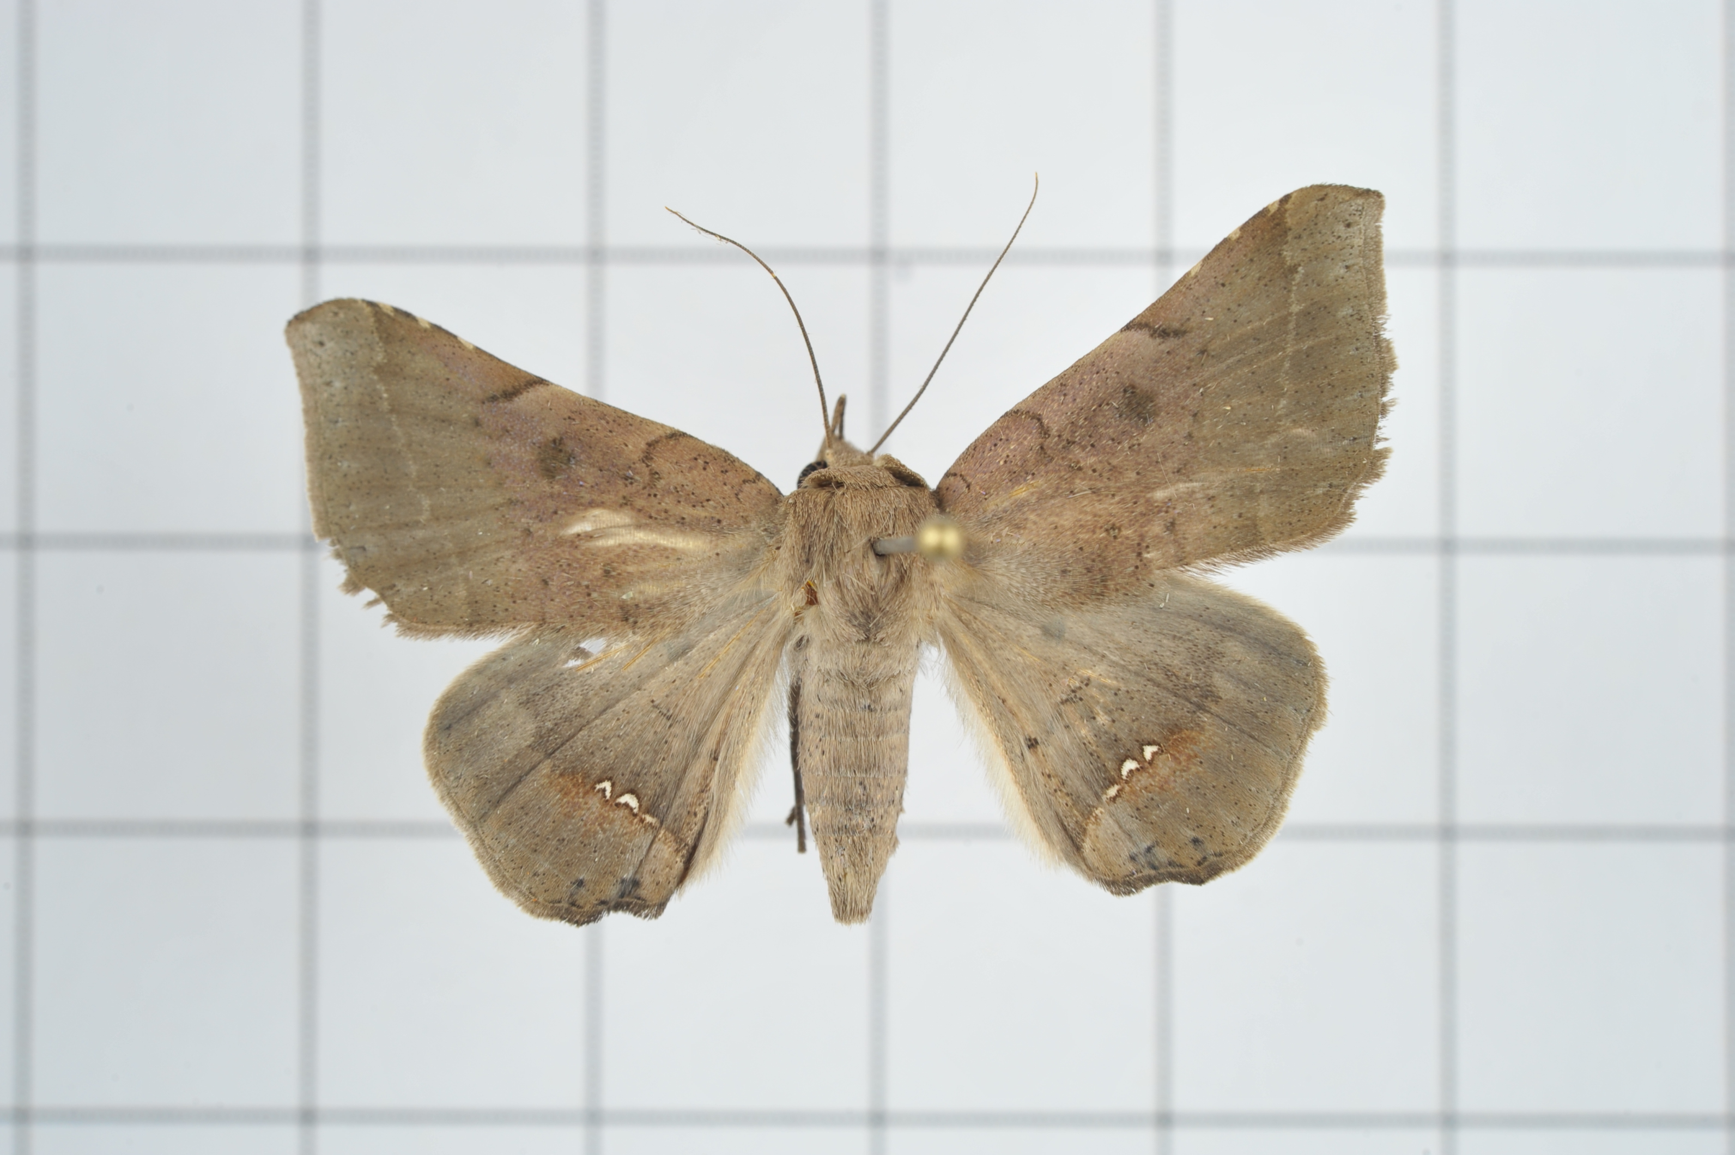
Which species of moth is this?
Macaldenia palumba
